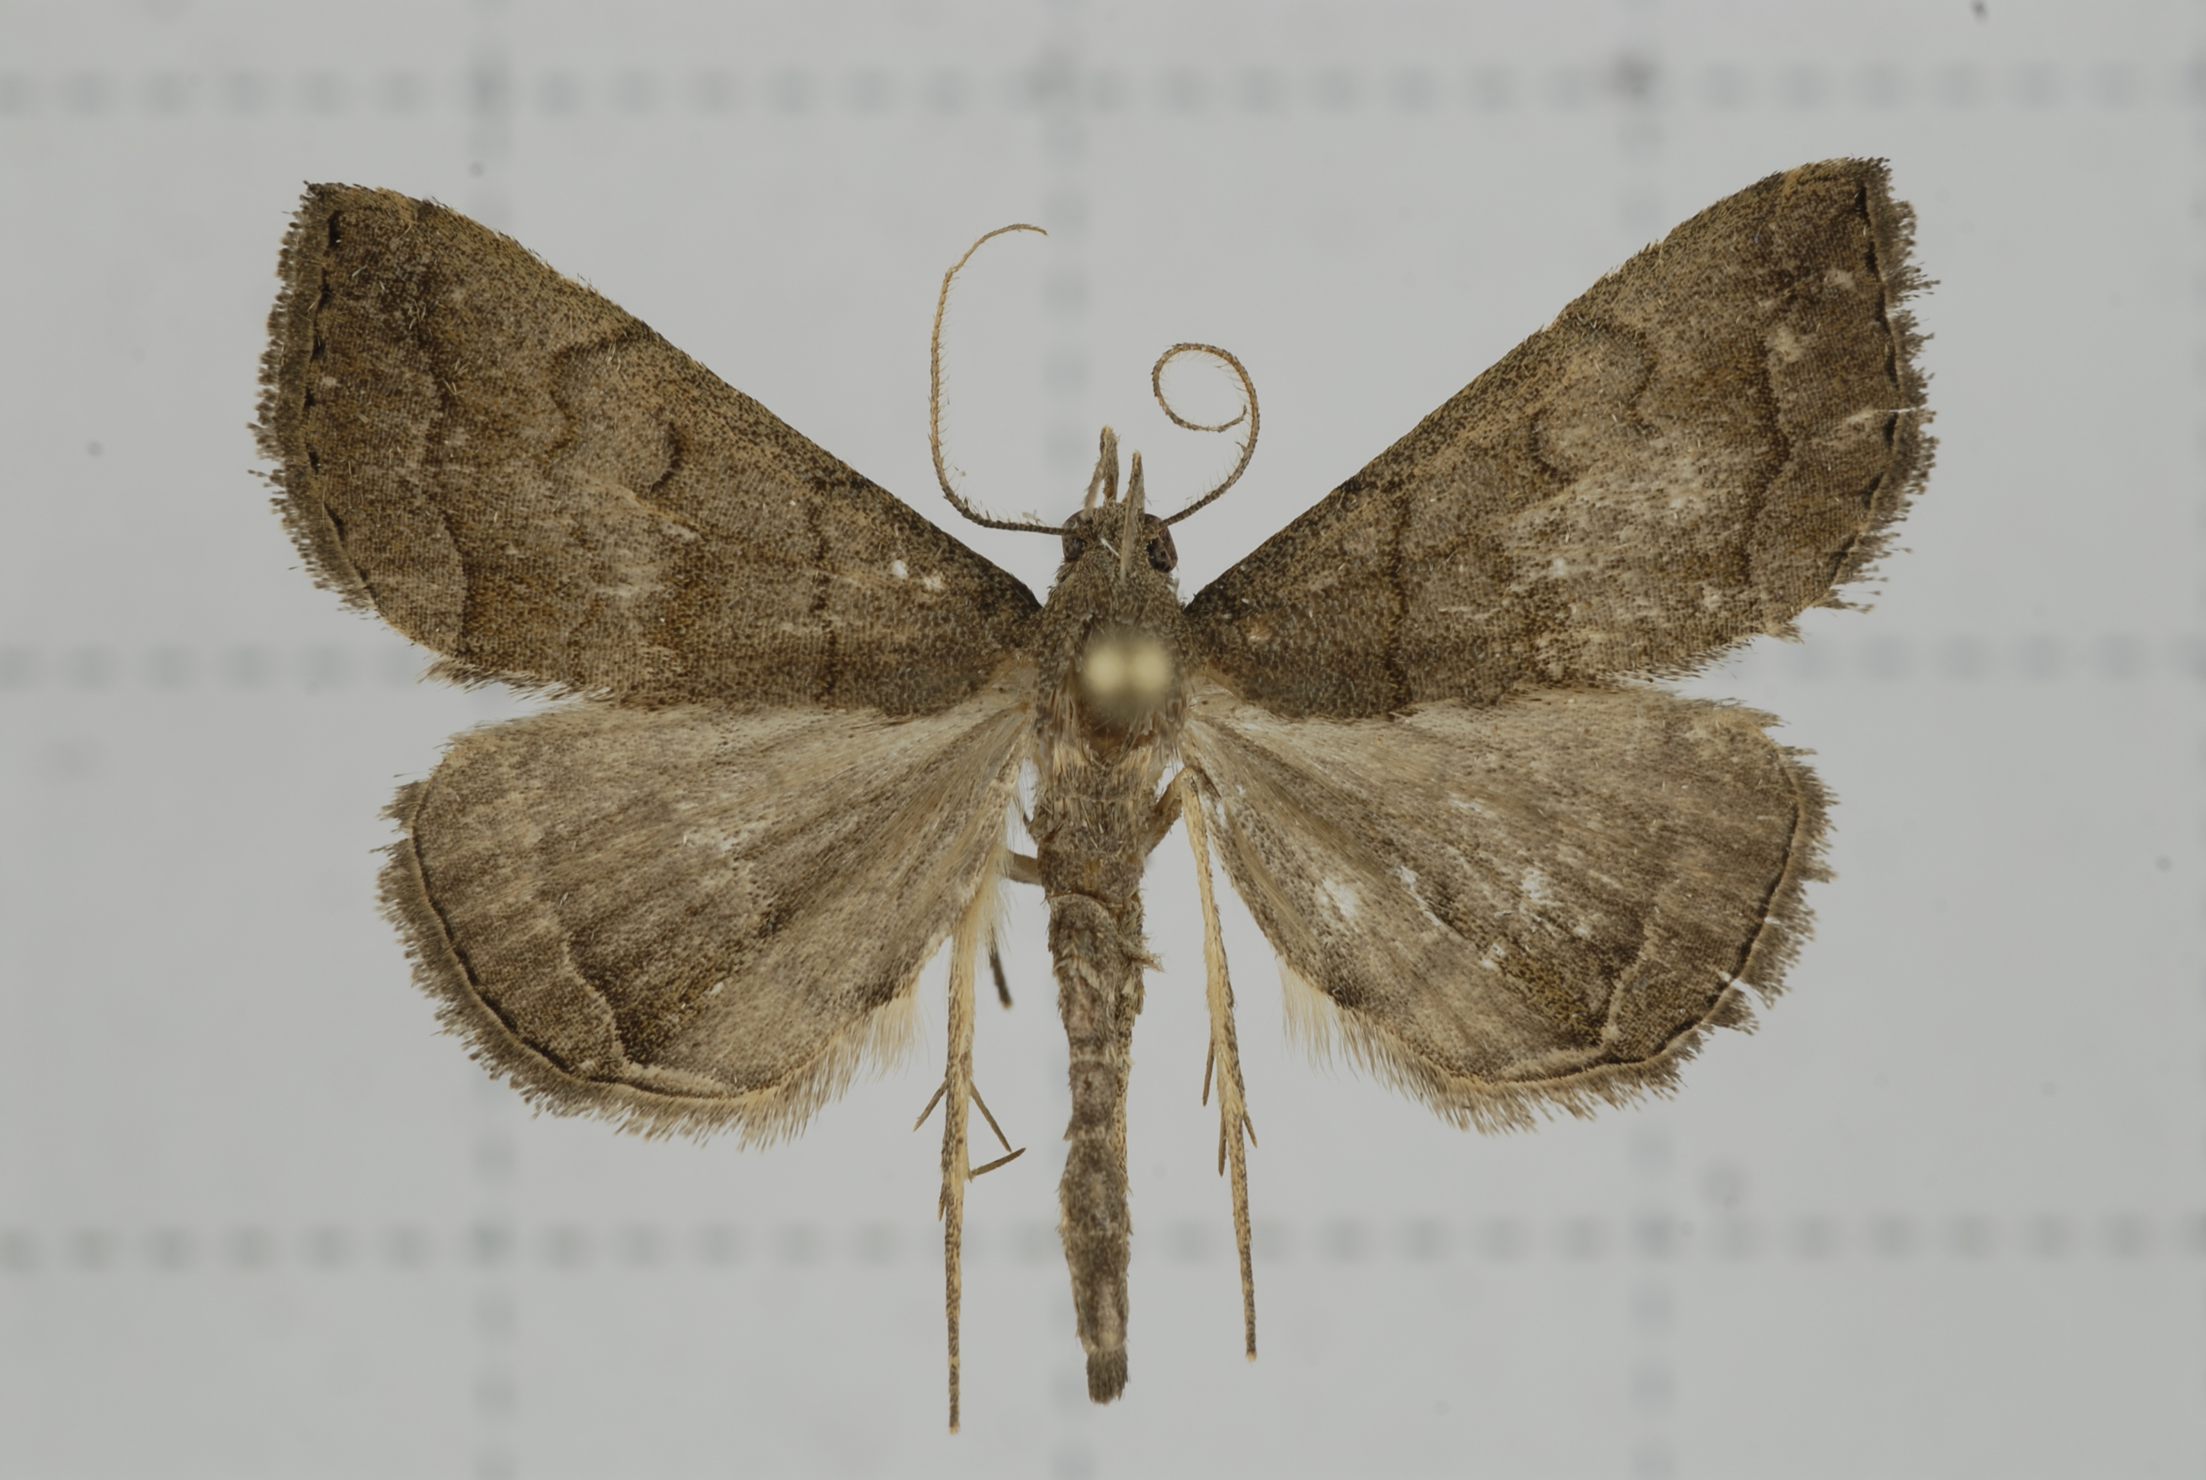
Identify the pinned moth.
Herminia undulata
